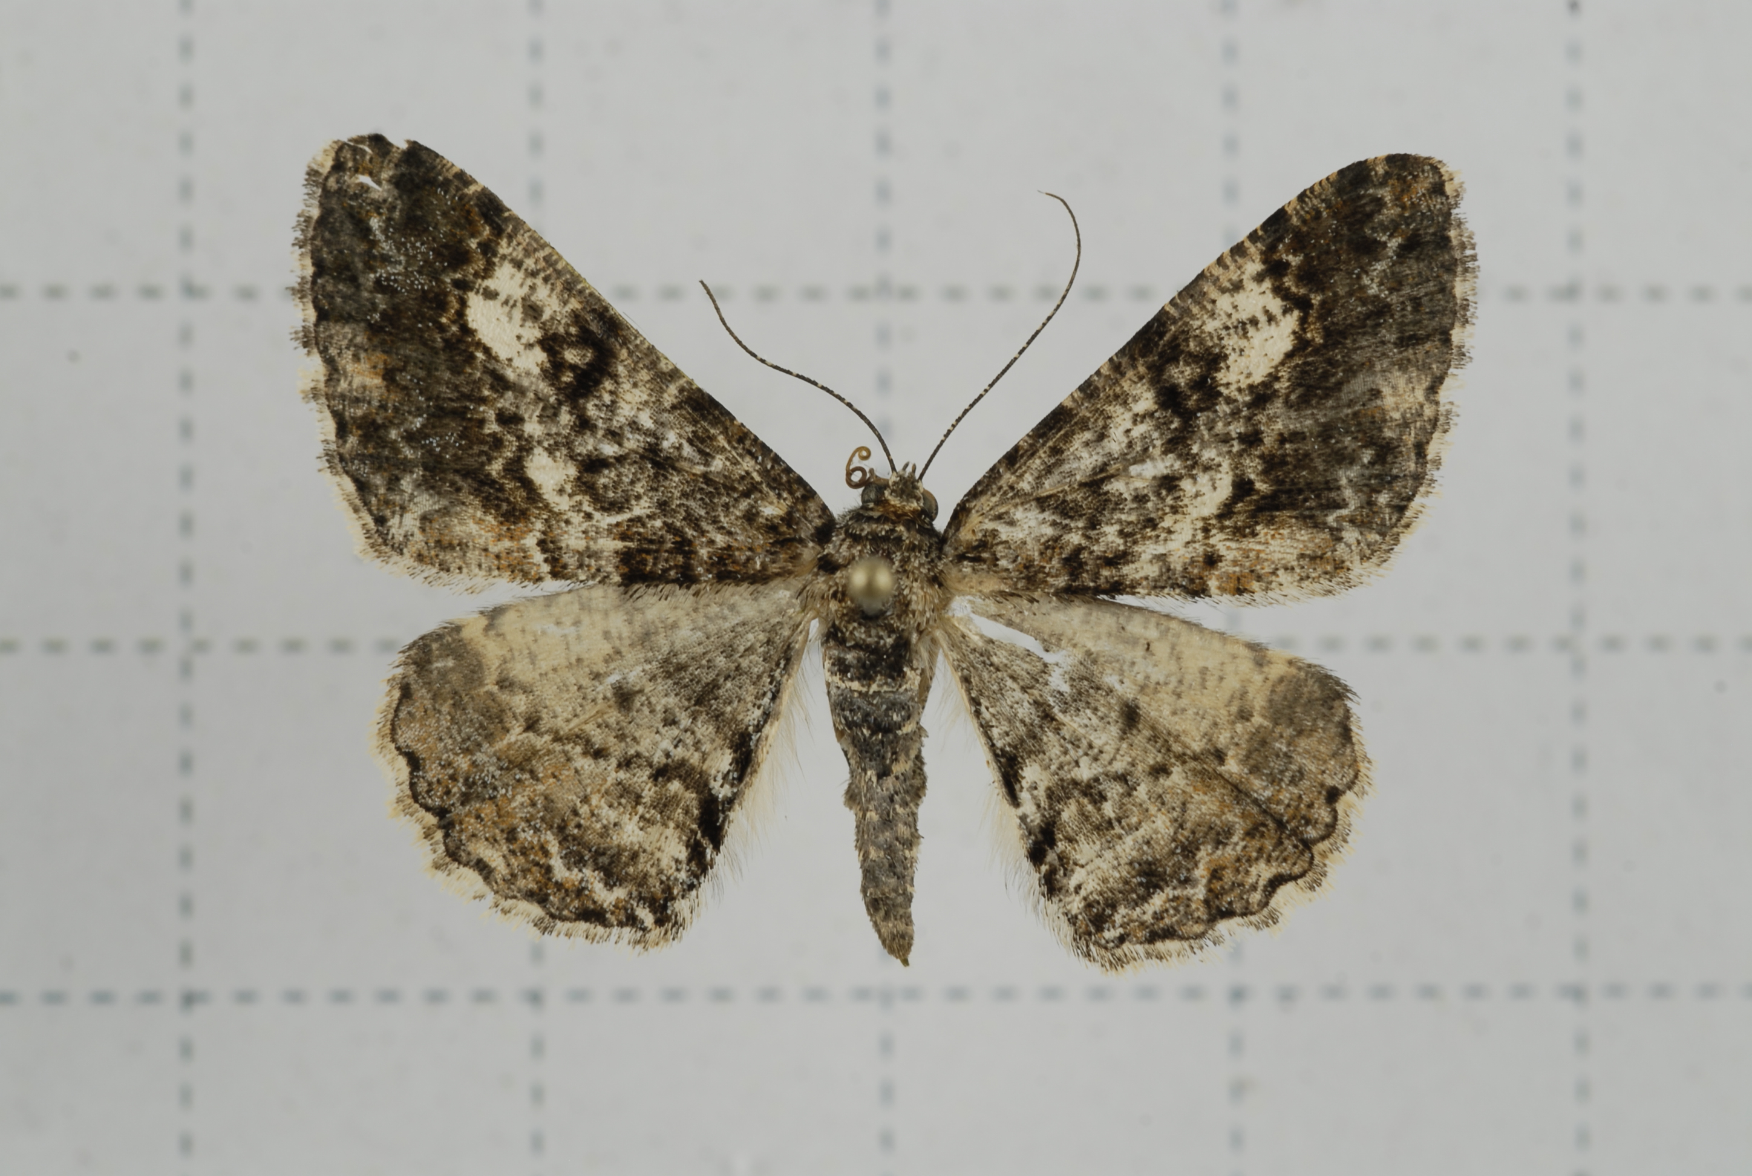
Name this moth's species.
Alcis taiwanovariegata
